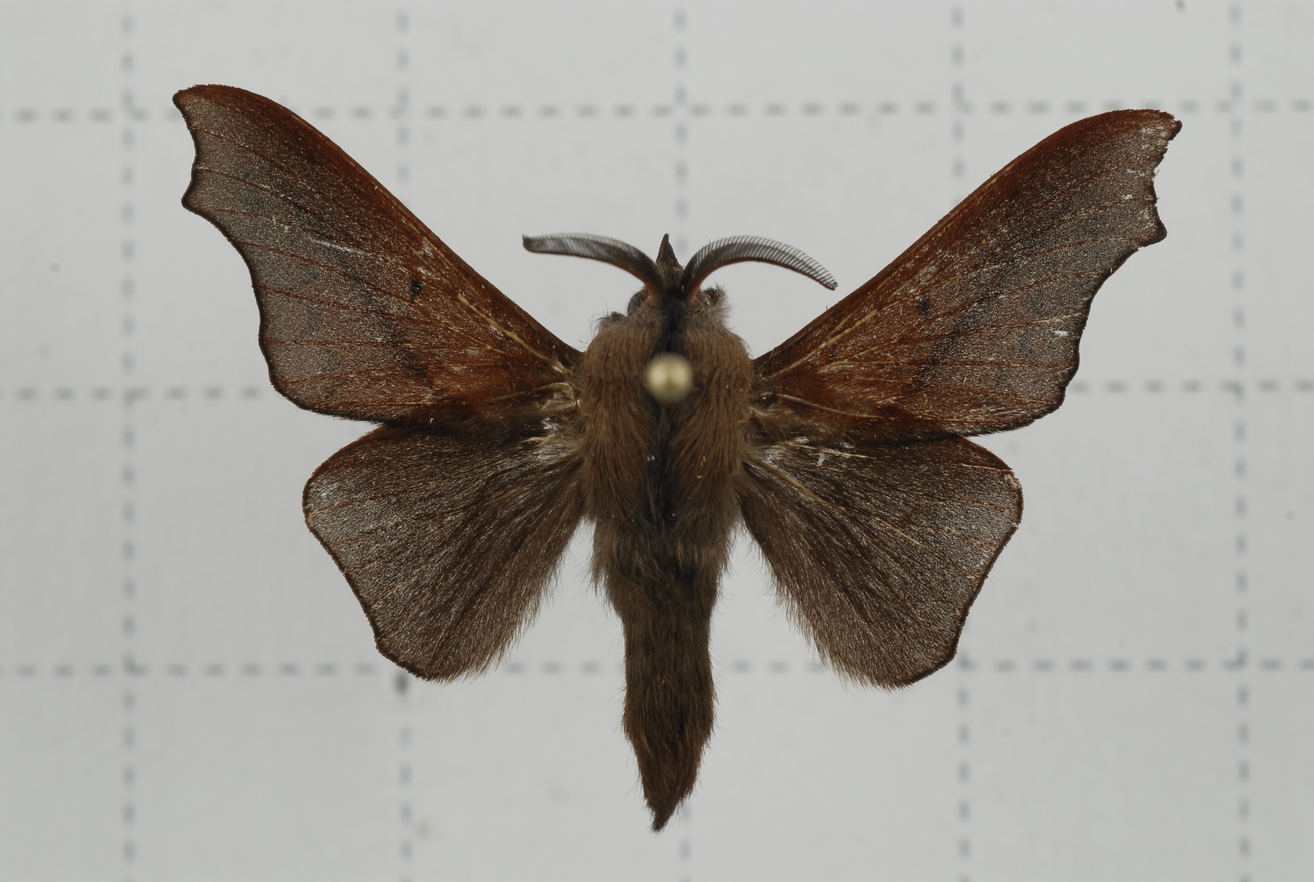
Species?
Bharetta owadai
